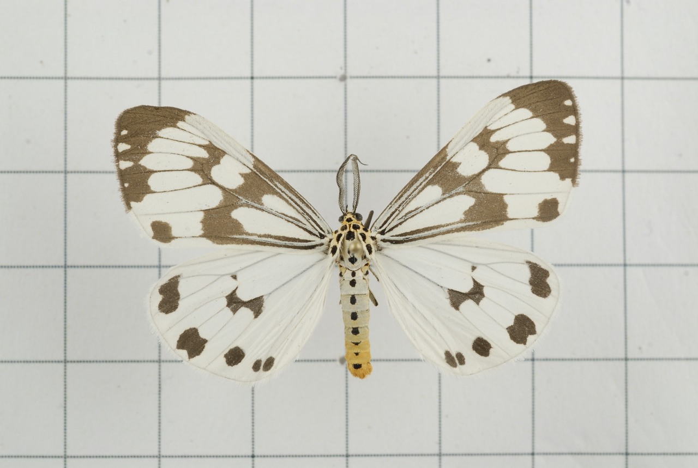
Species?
Nyctemera adversata
